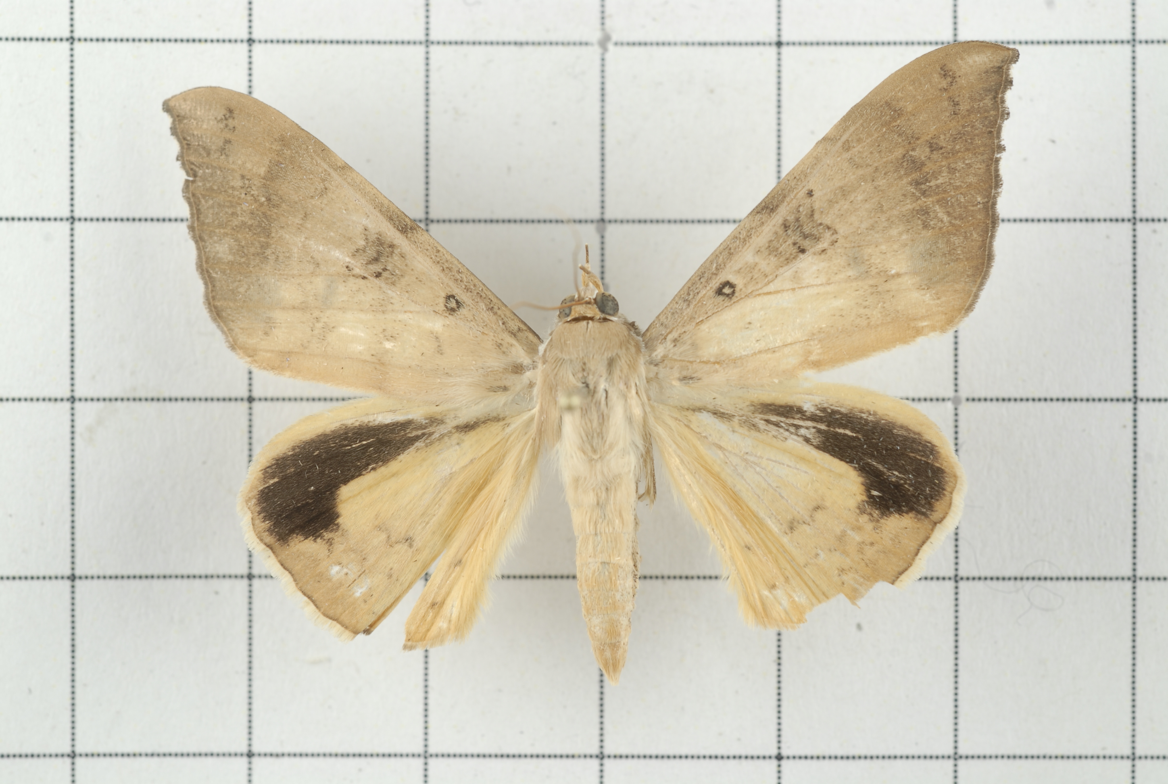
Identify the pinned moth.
Oxyodes scrobiculata
